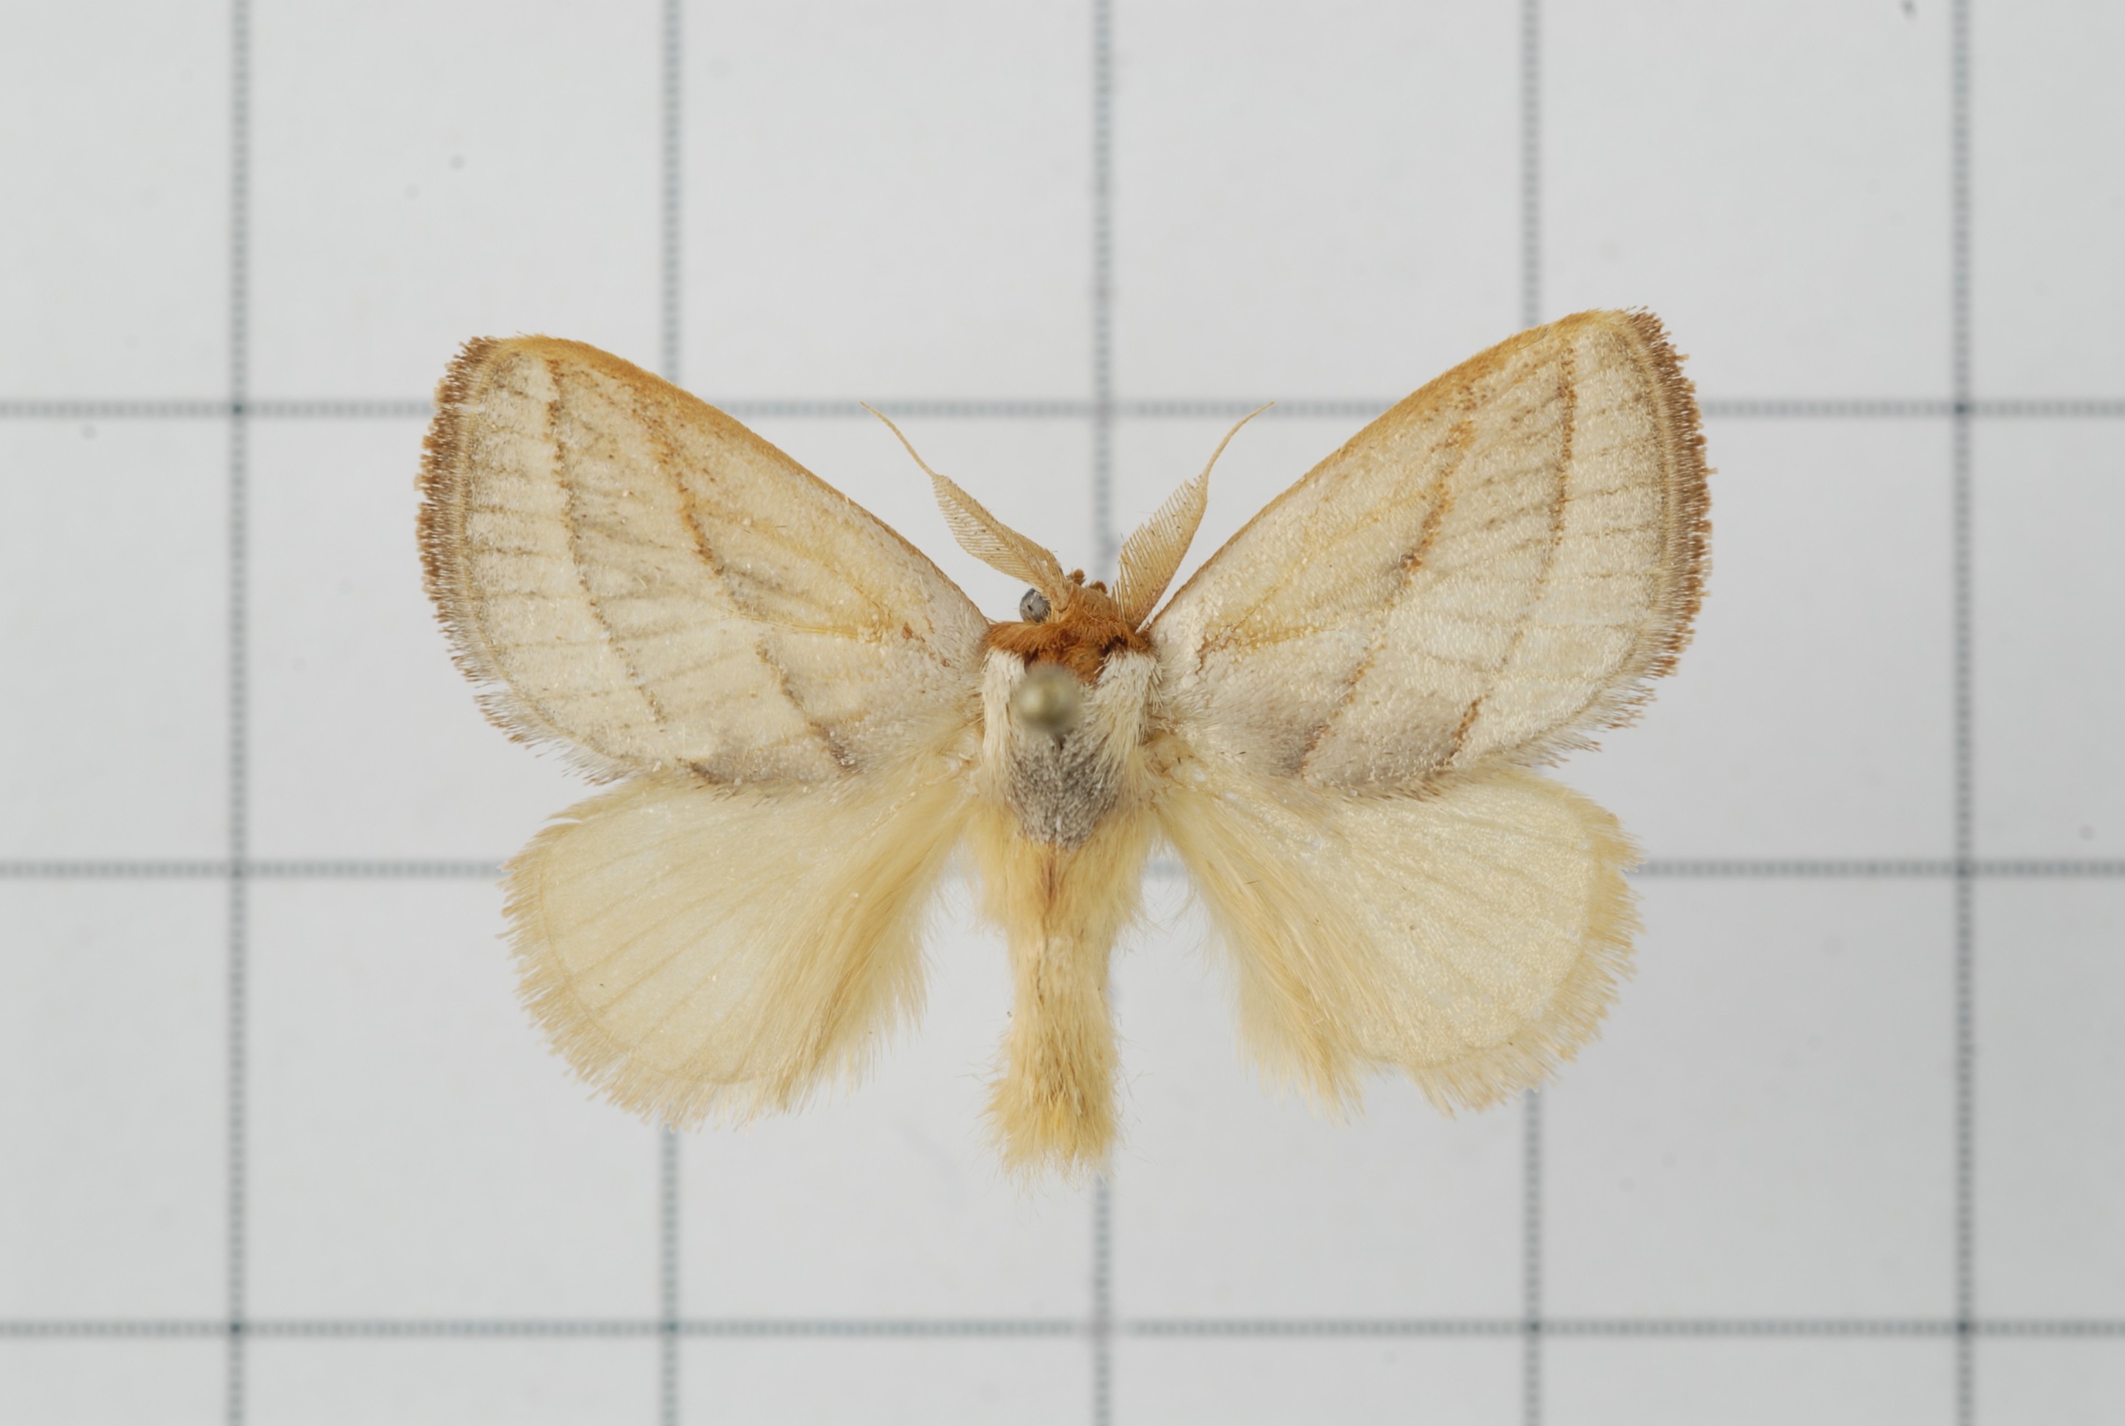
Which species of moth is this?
Cania heppneri
